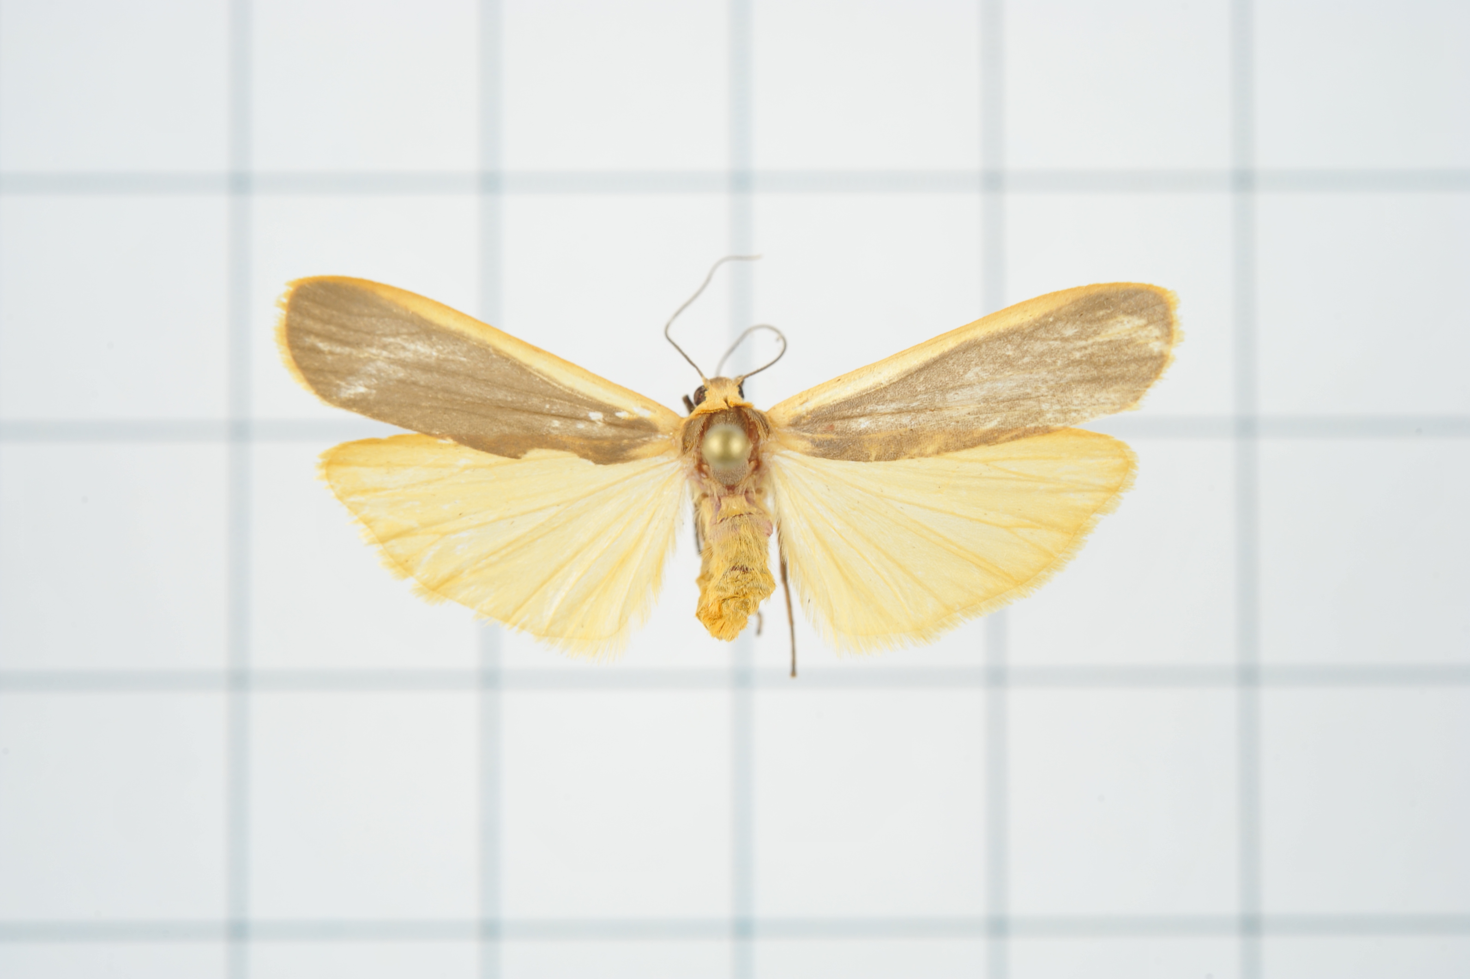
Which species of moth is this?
Brunia antica
